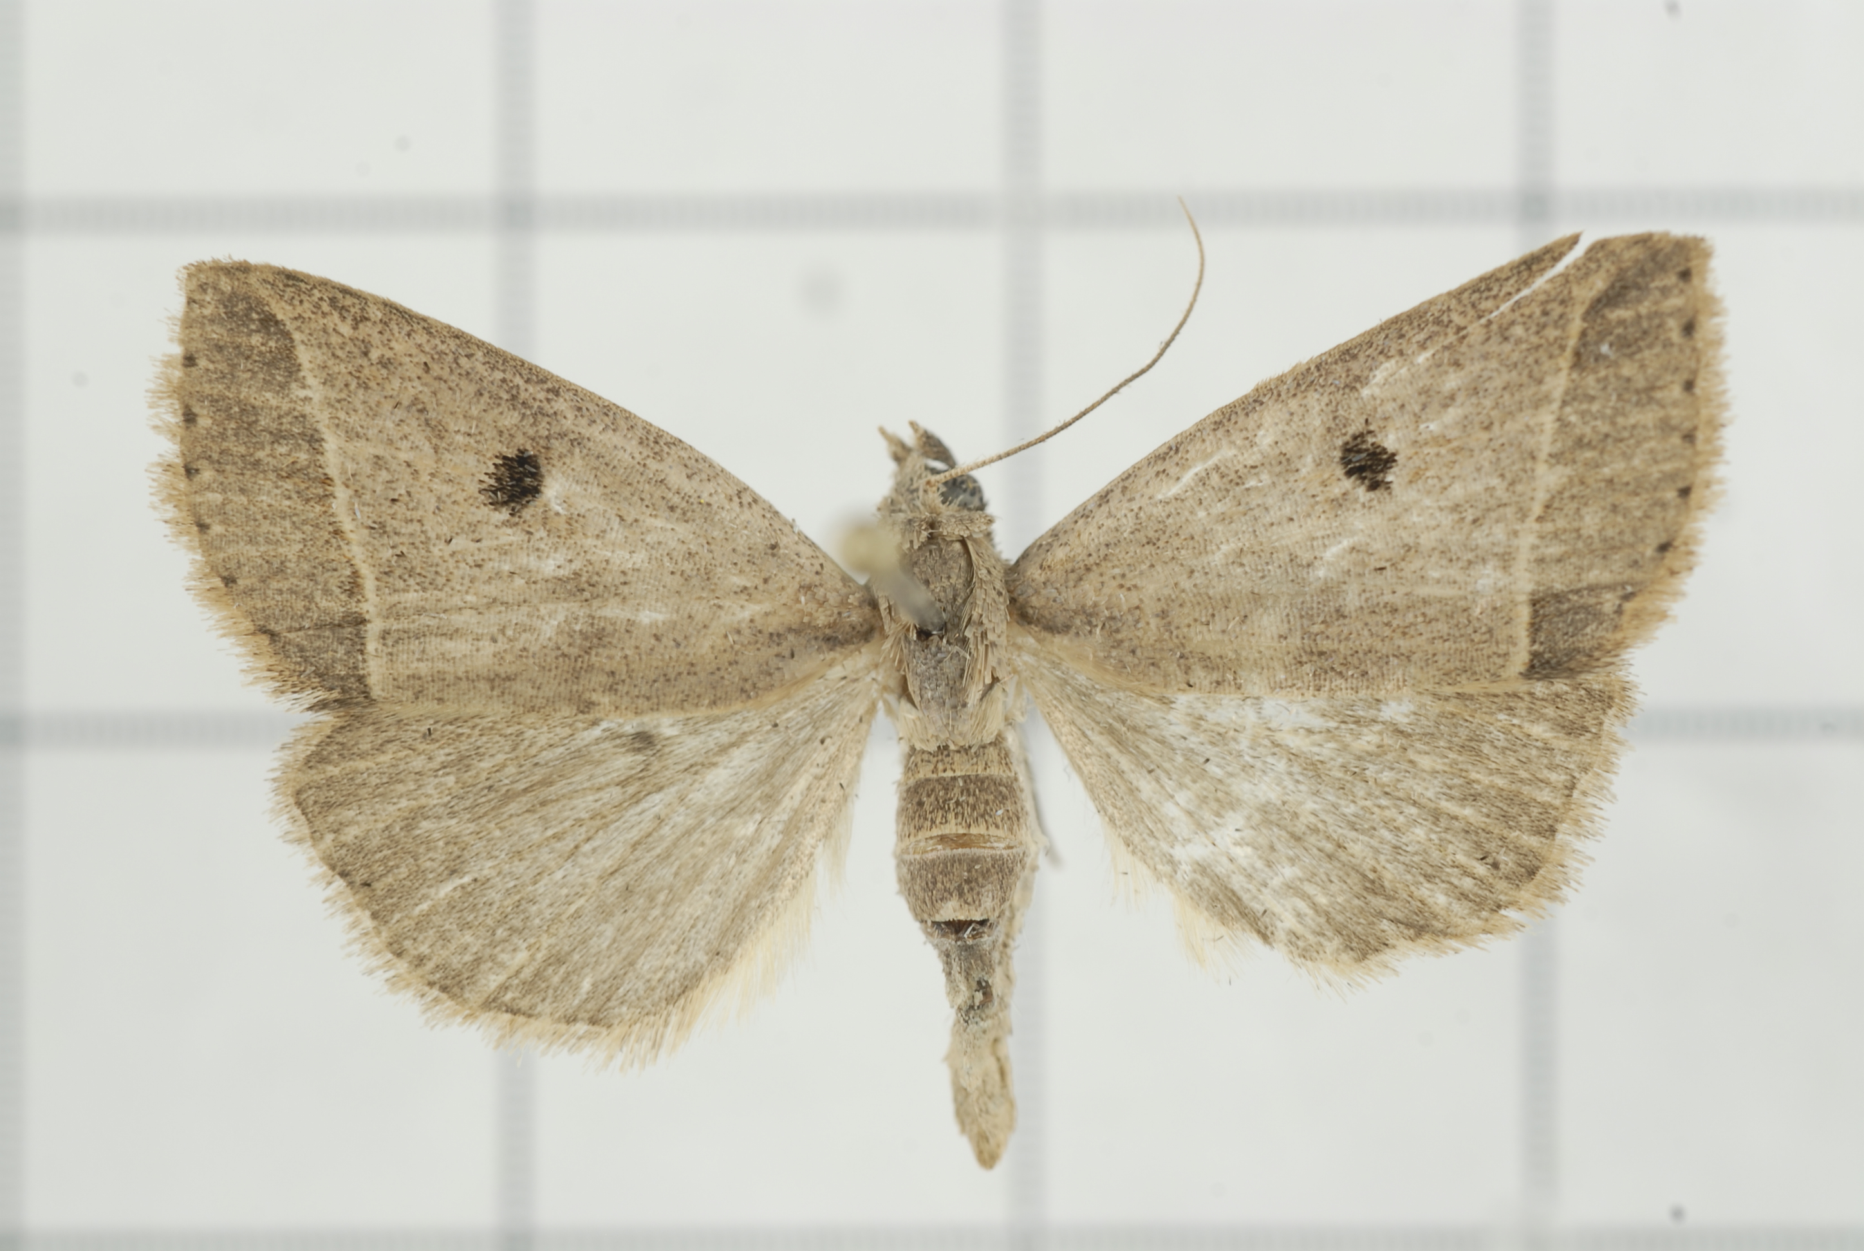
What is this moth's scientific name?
Bocula caradrinoides
